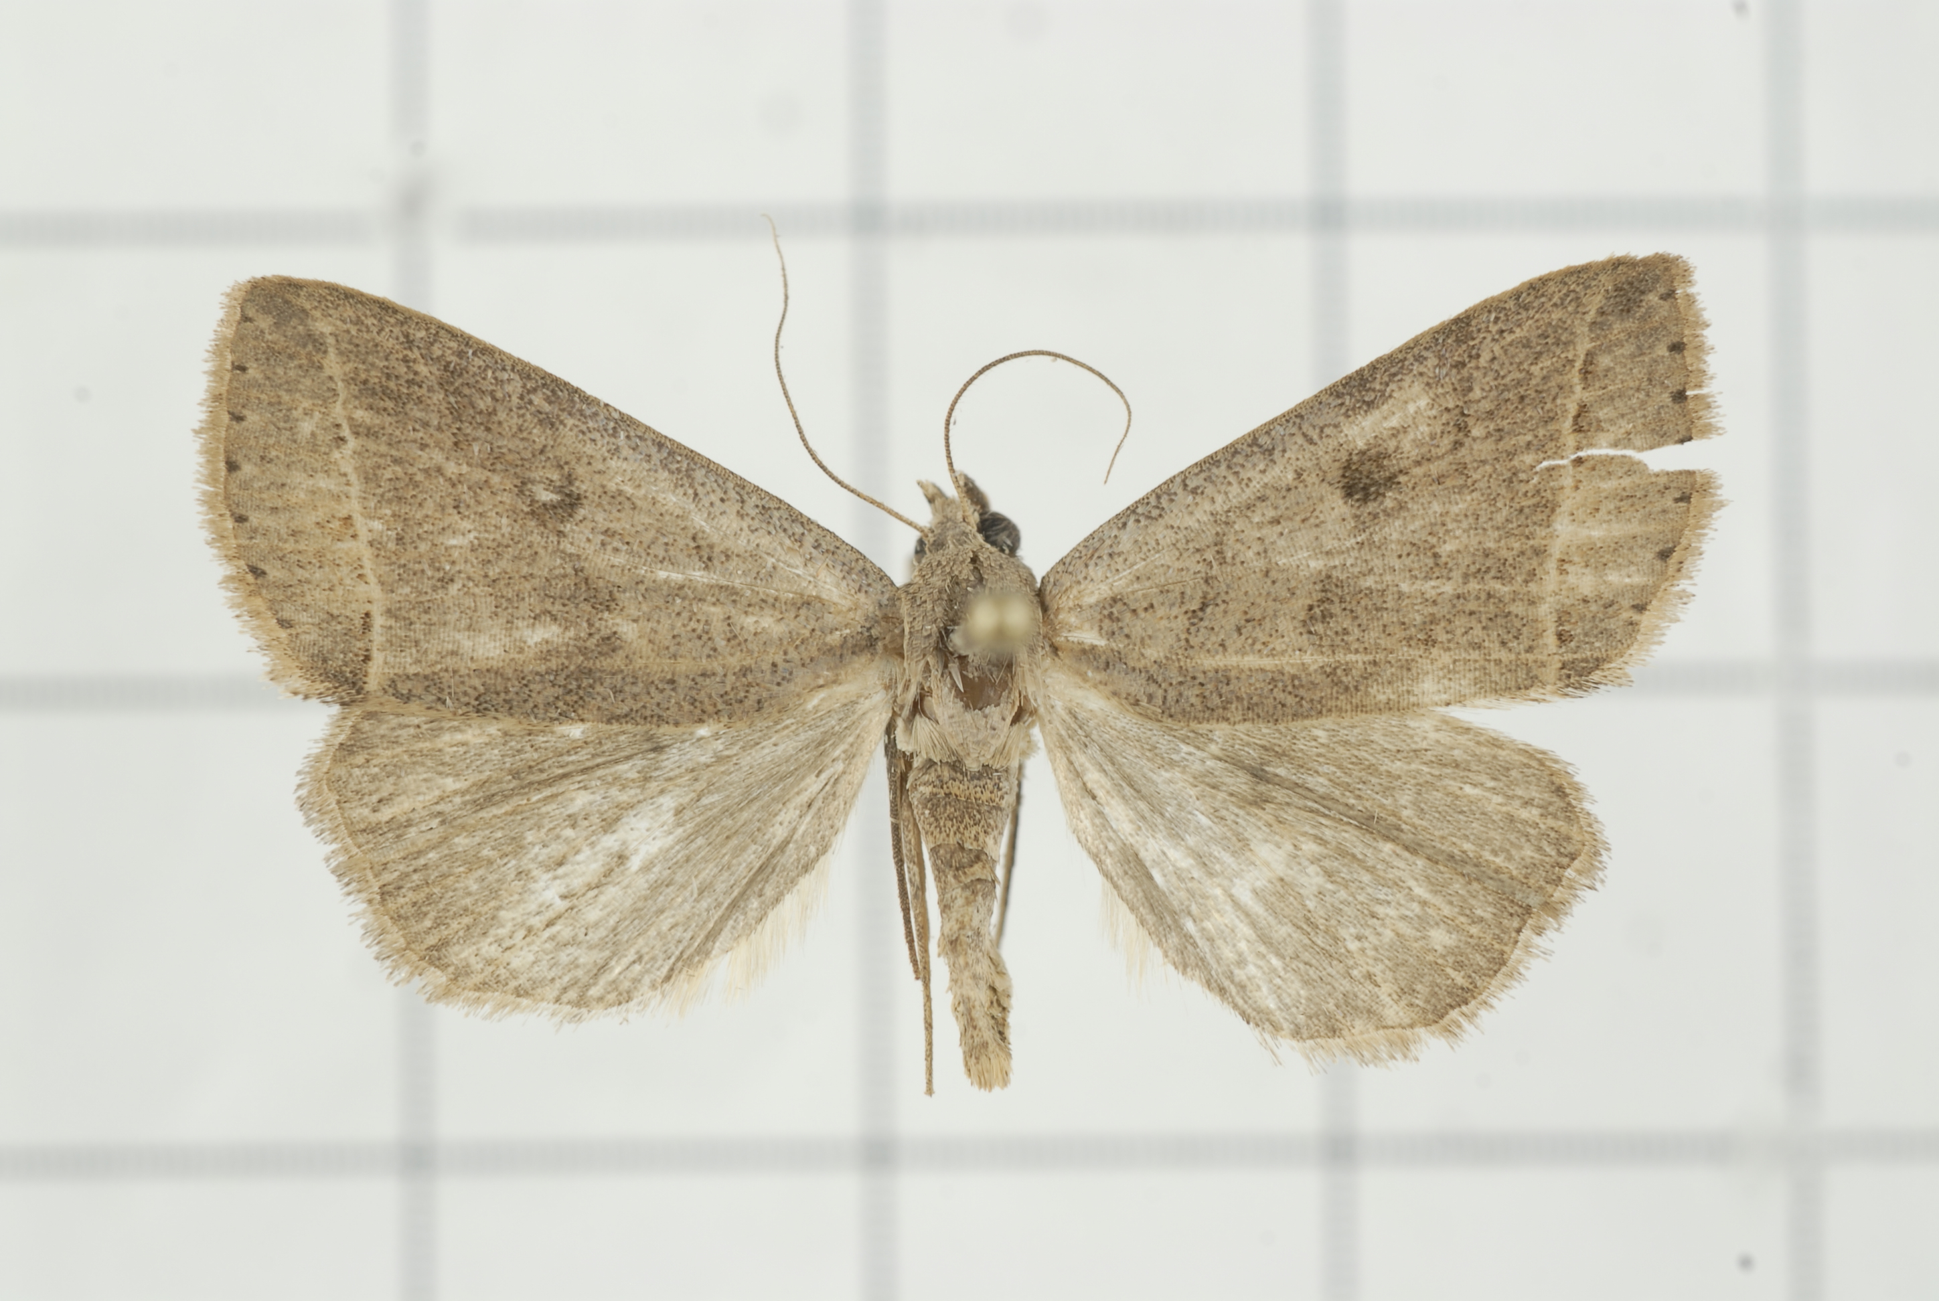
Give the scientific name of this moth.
Bocula caradrinoides
